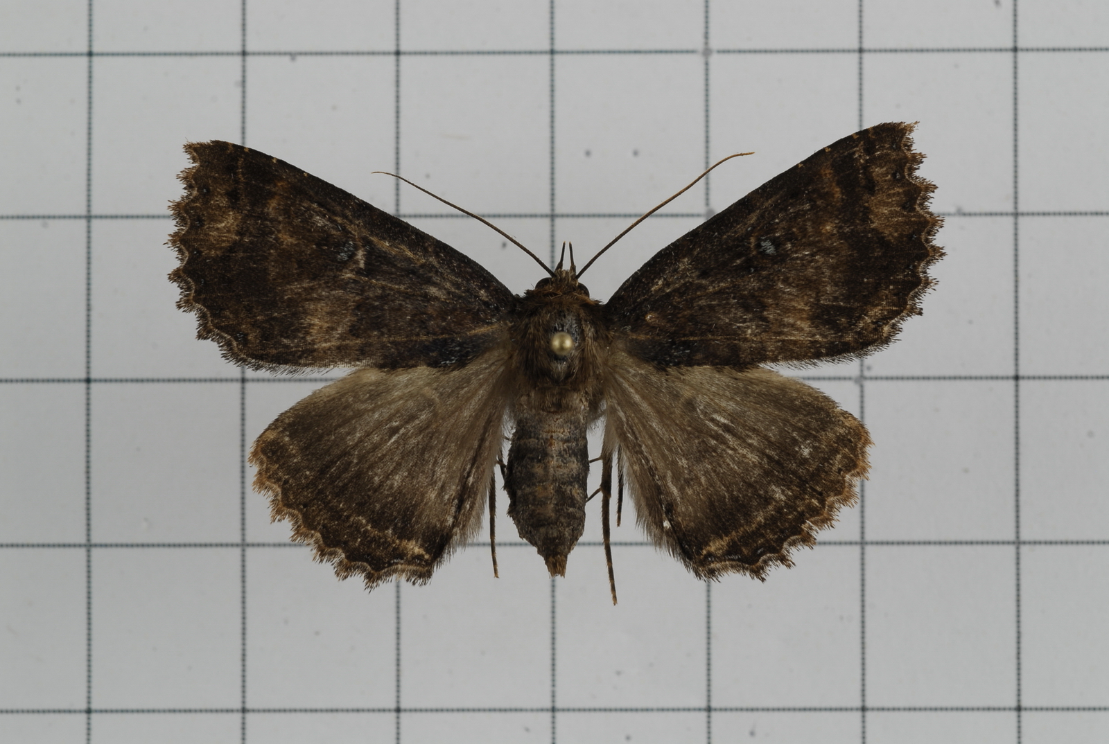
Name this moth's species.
Hypersypnoides submarginata submarginata
